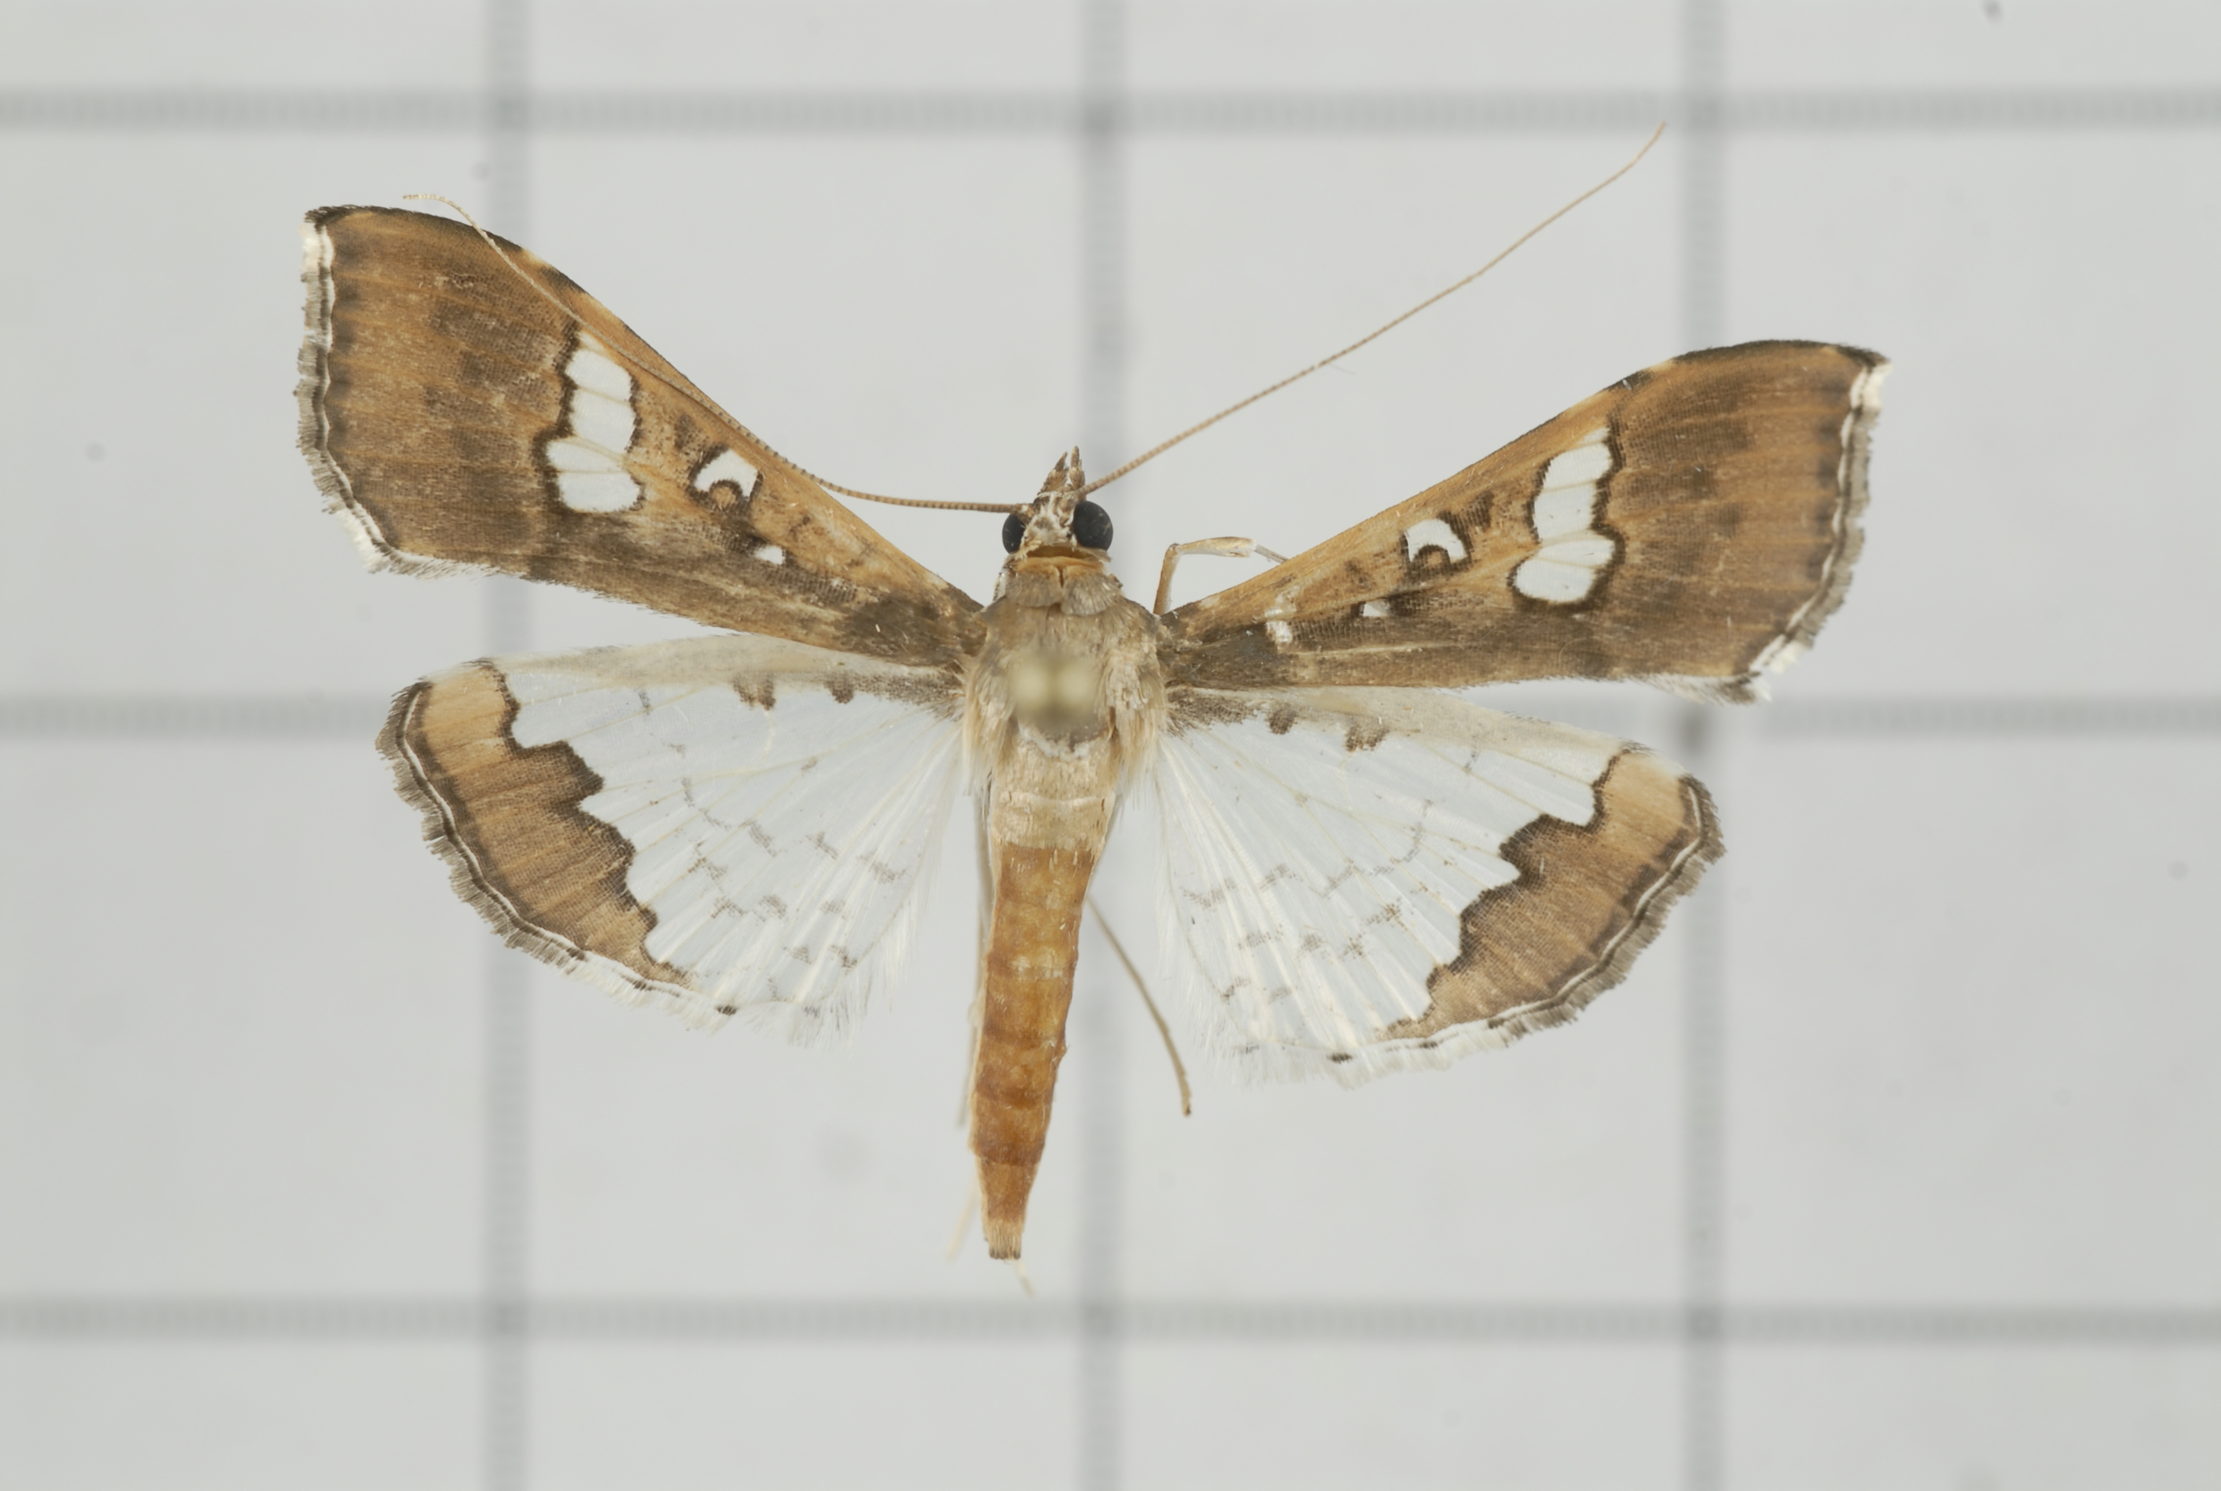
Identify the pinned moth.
Maruca vitrata
